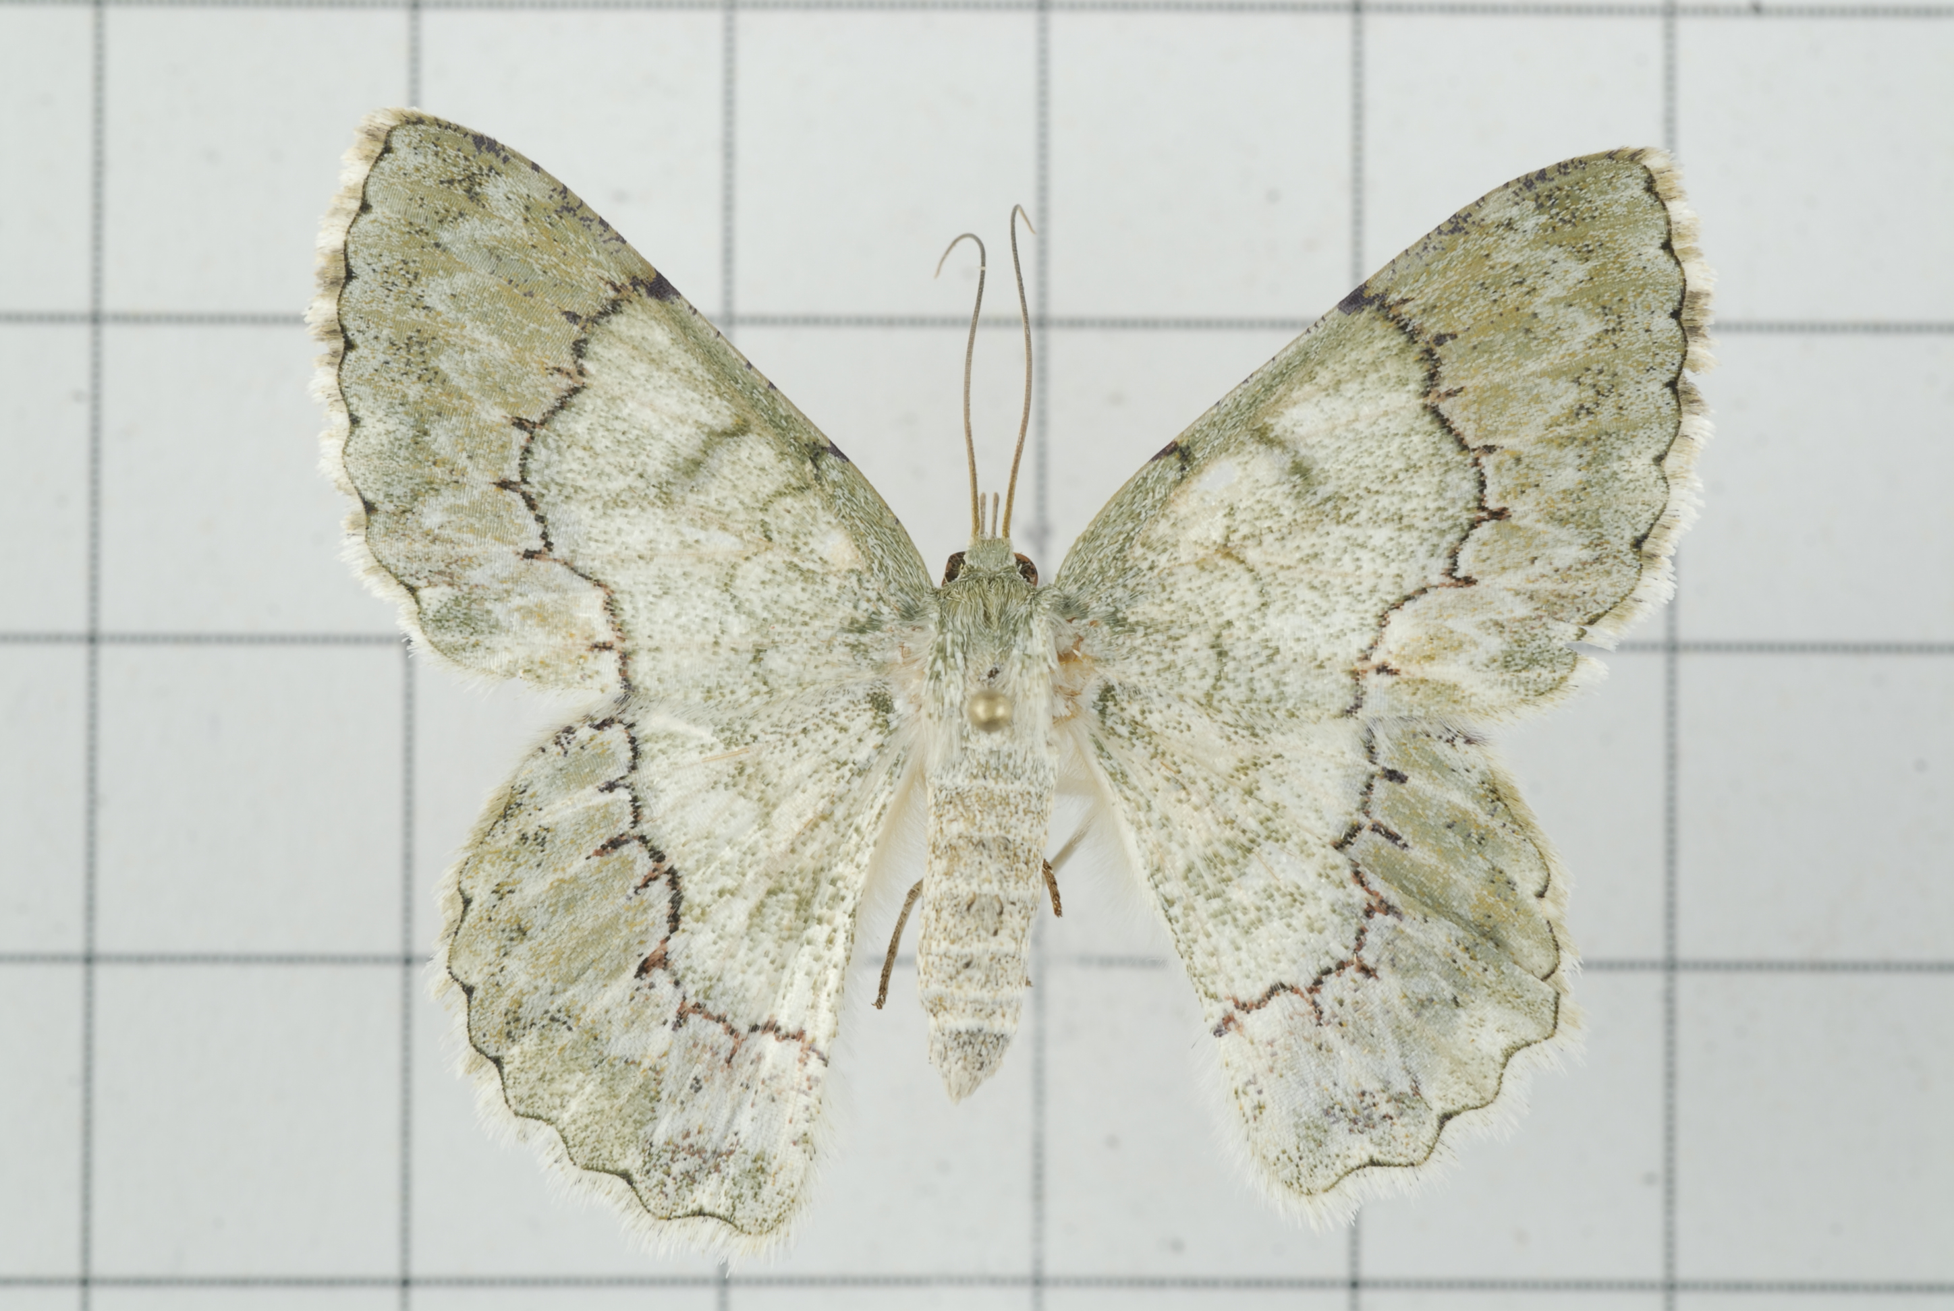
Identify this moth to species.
Pingasa ruginaria pacifica
